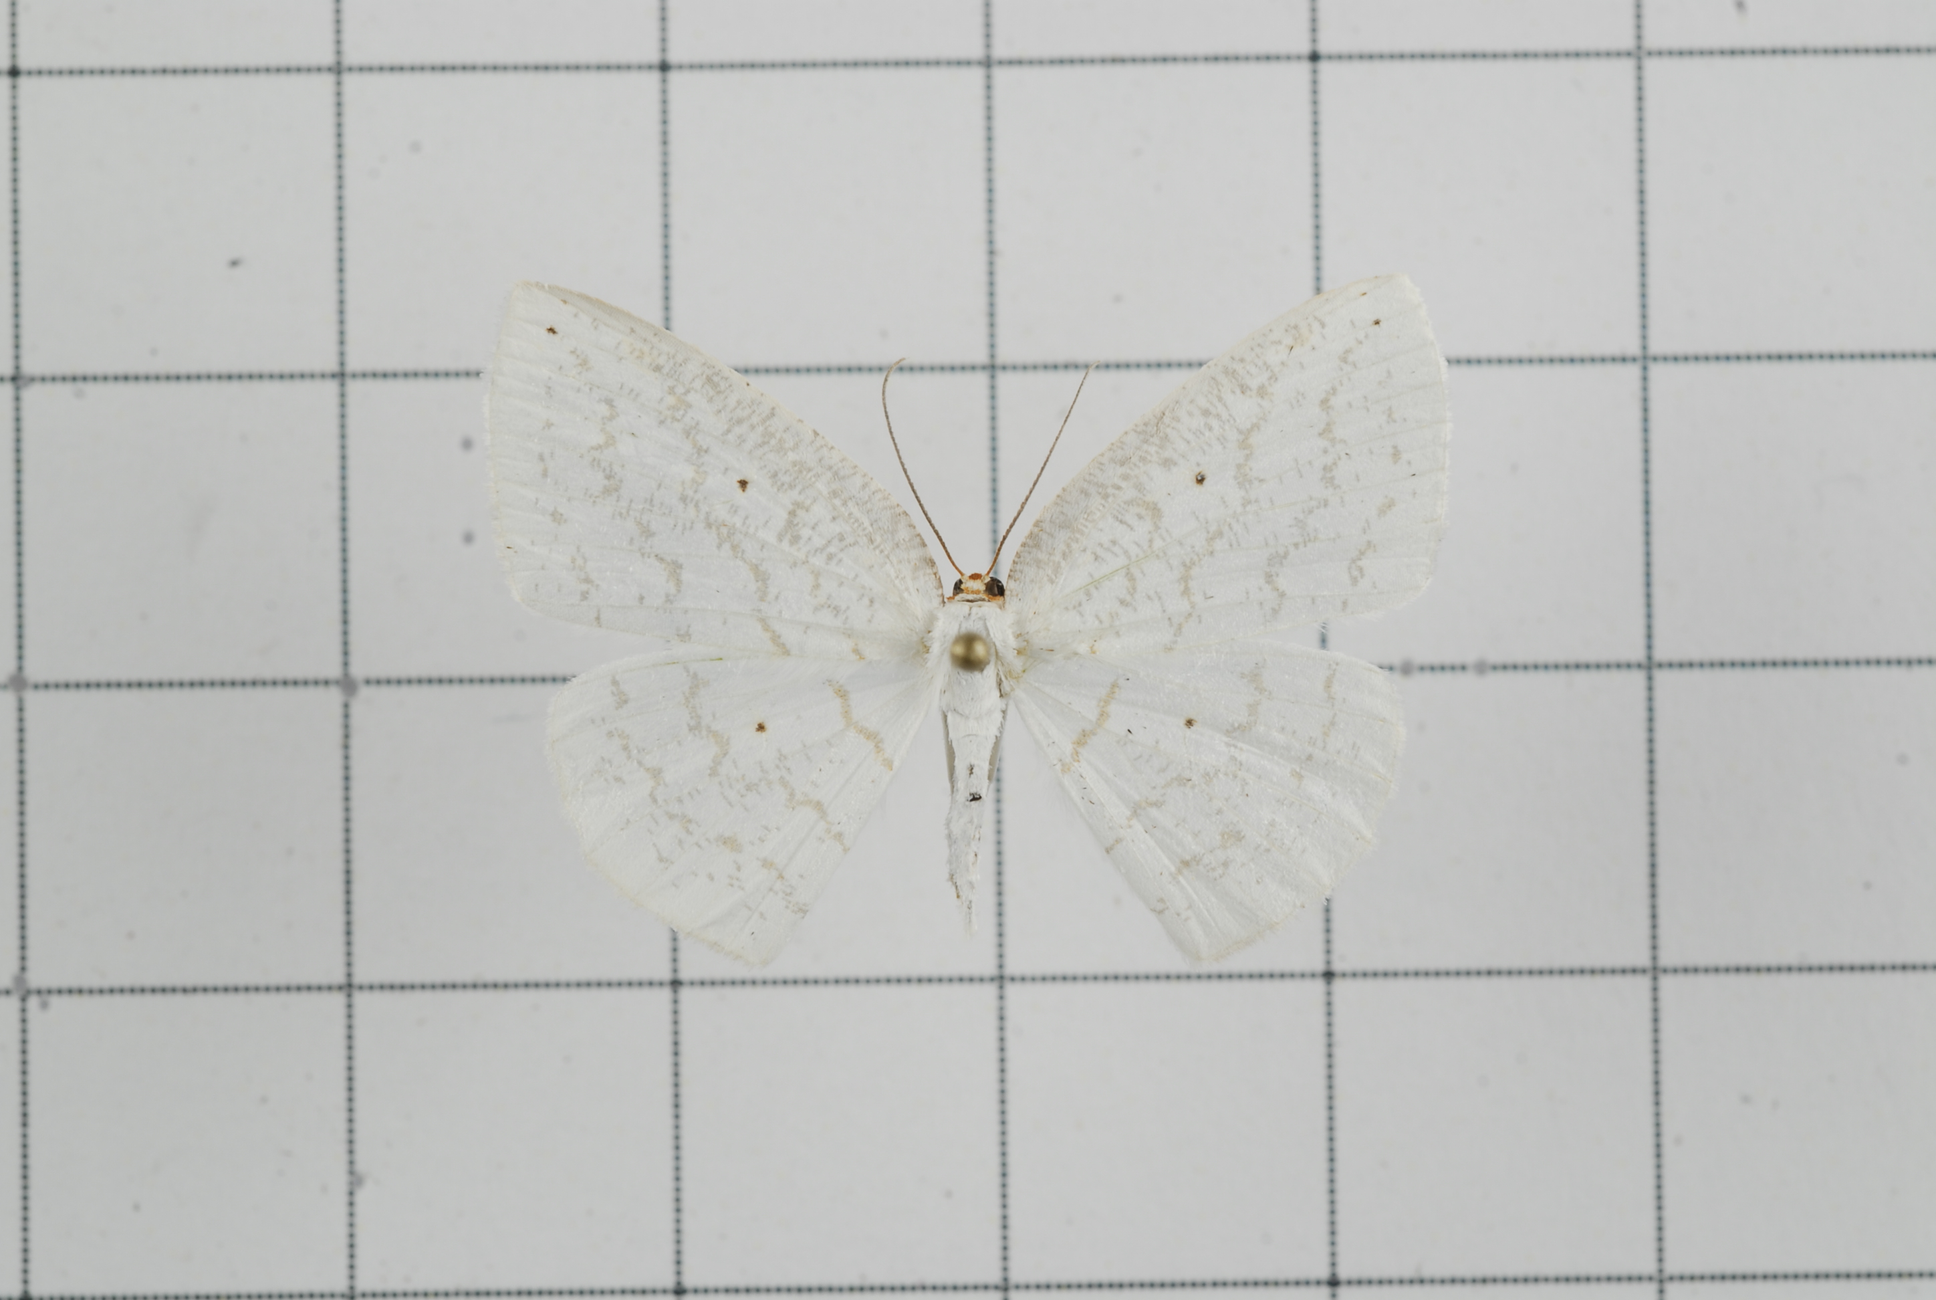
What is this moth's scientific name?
Orthocabera tinagmaria tinagmaria
